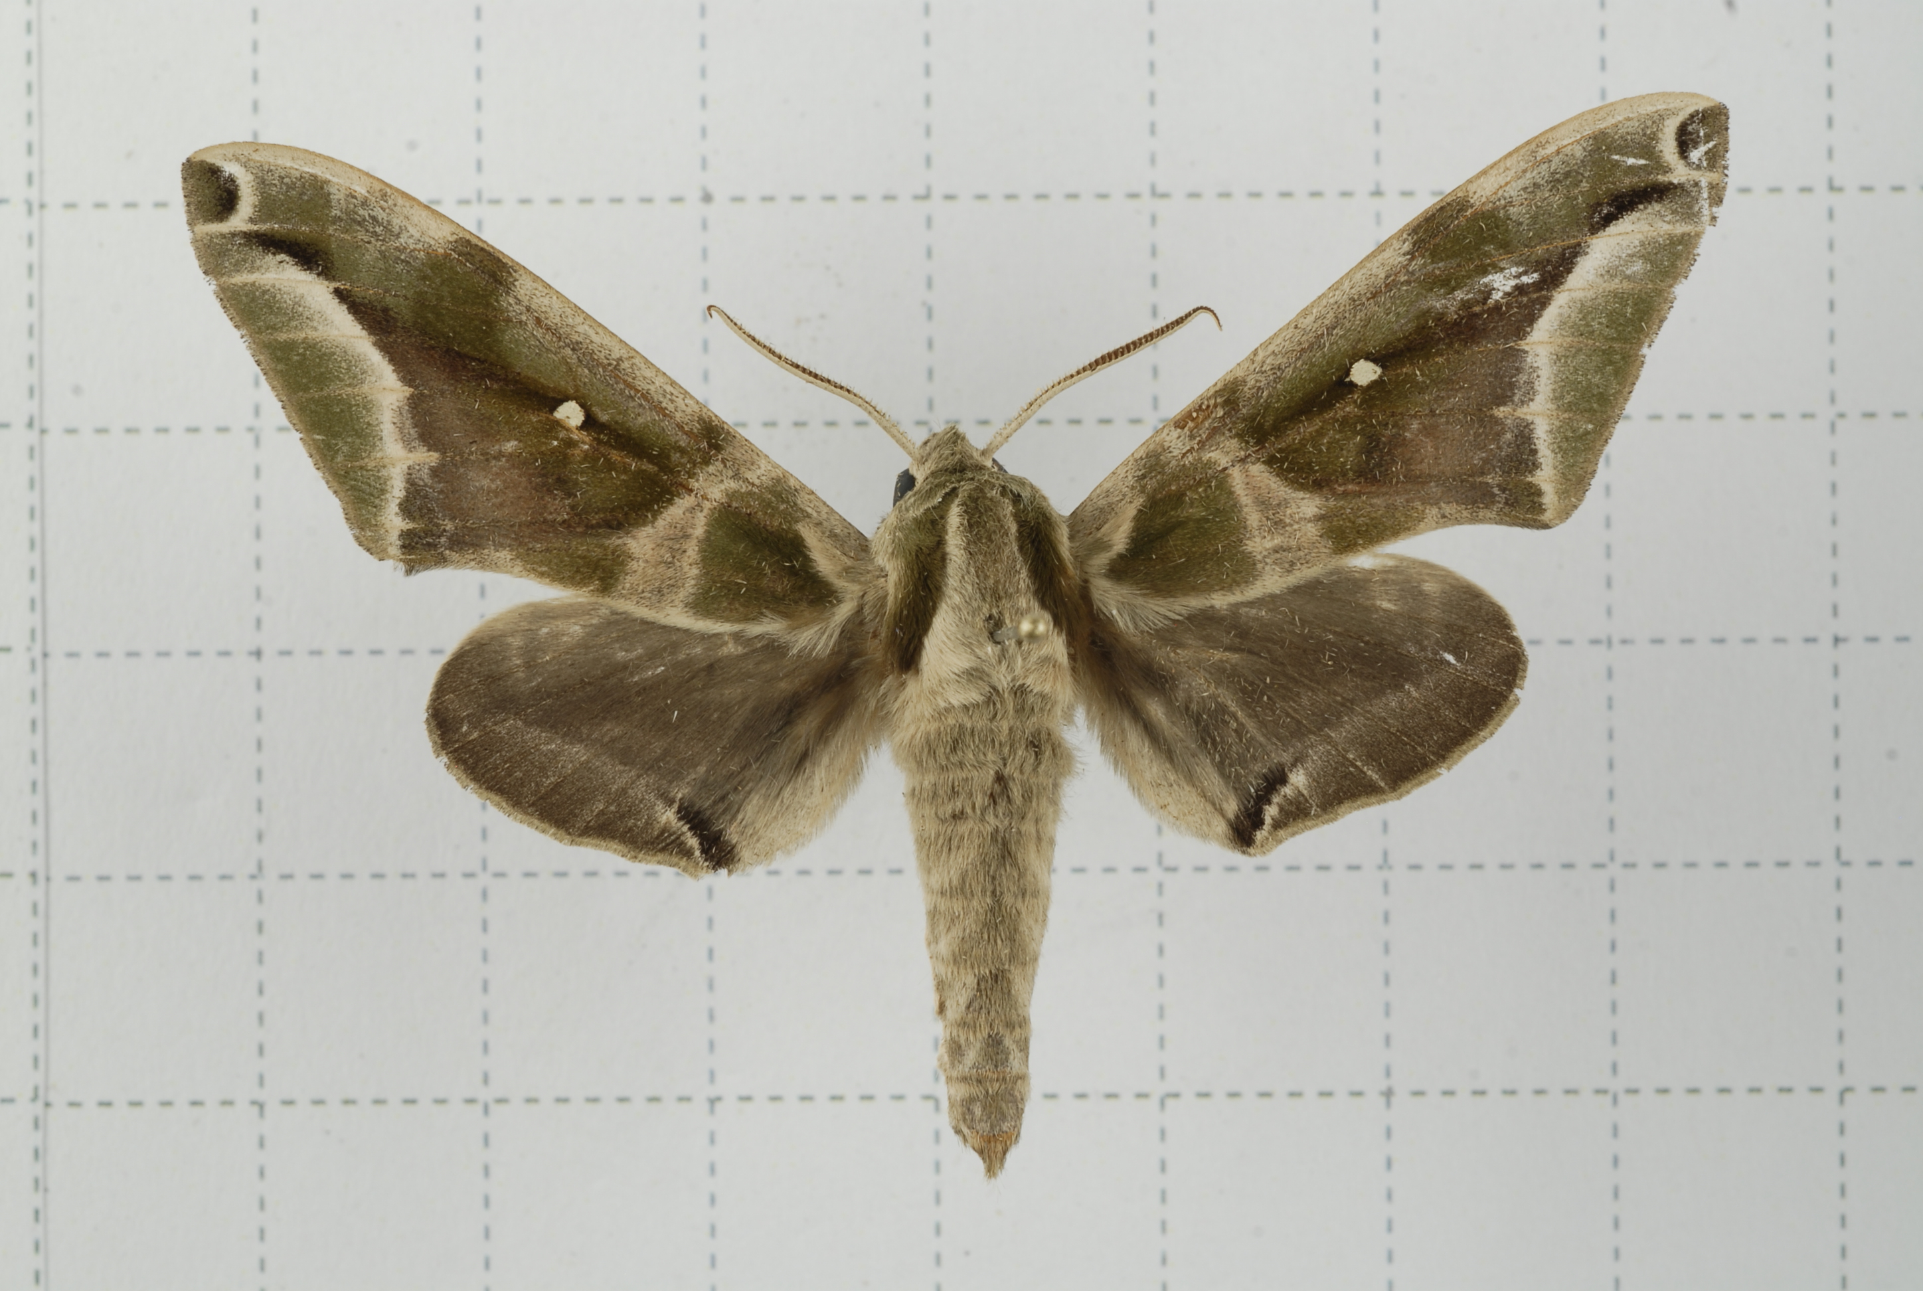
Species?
Parum colligata
